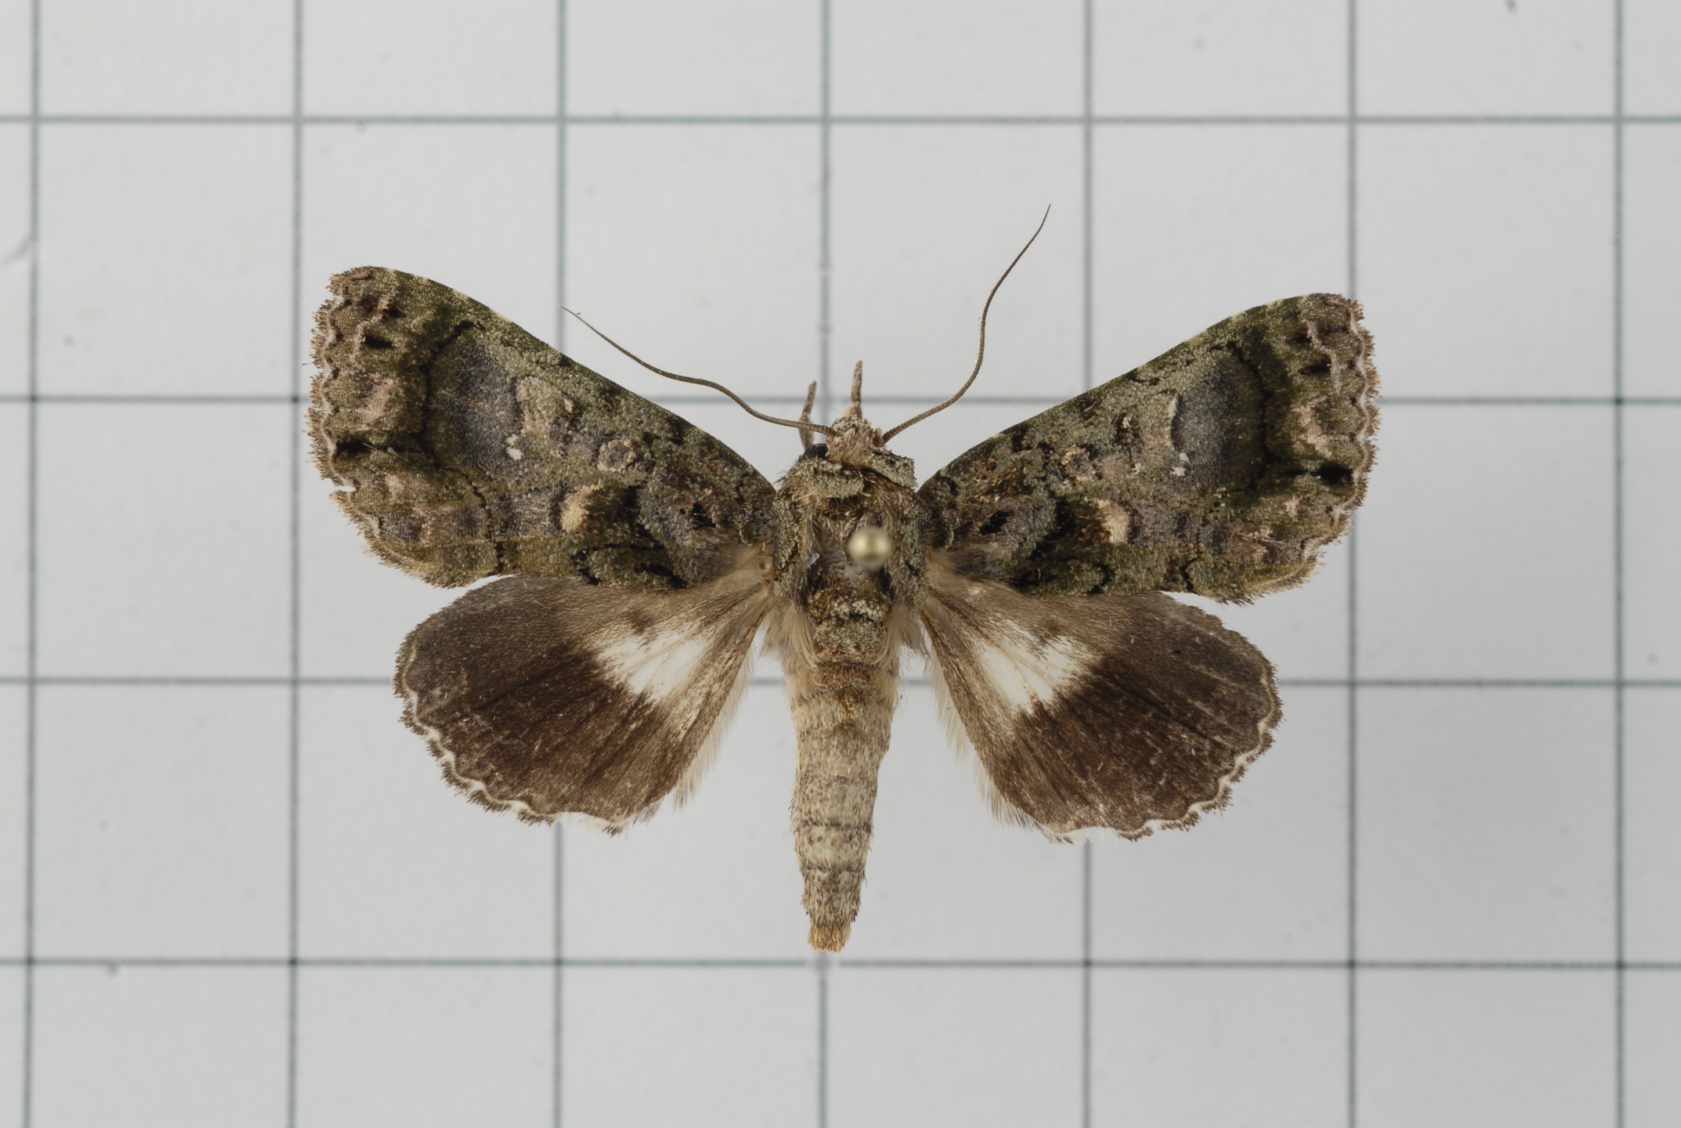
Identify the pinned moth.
Aedia perdicipennis
